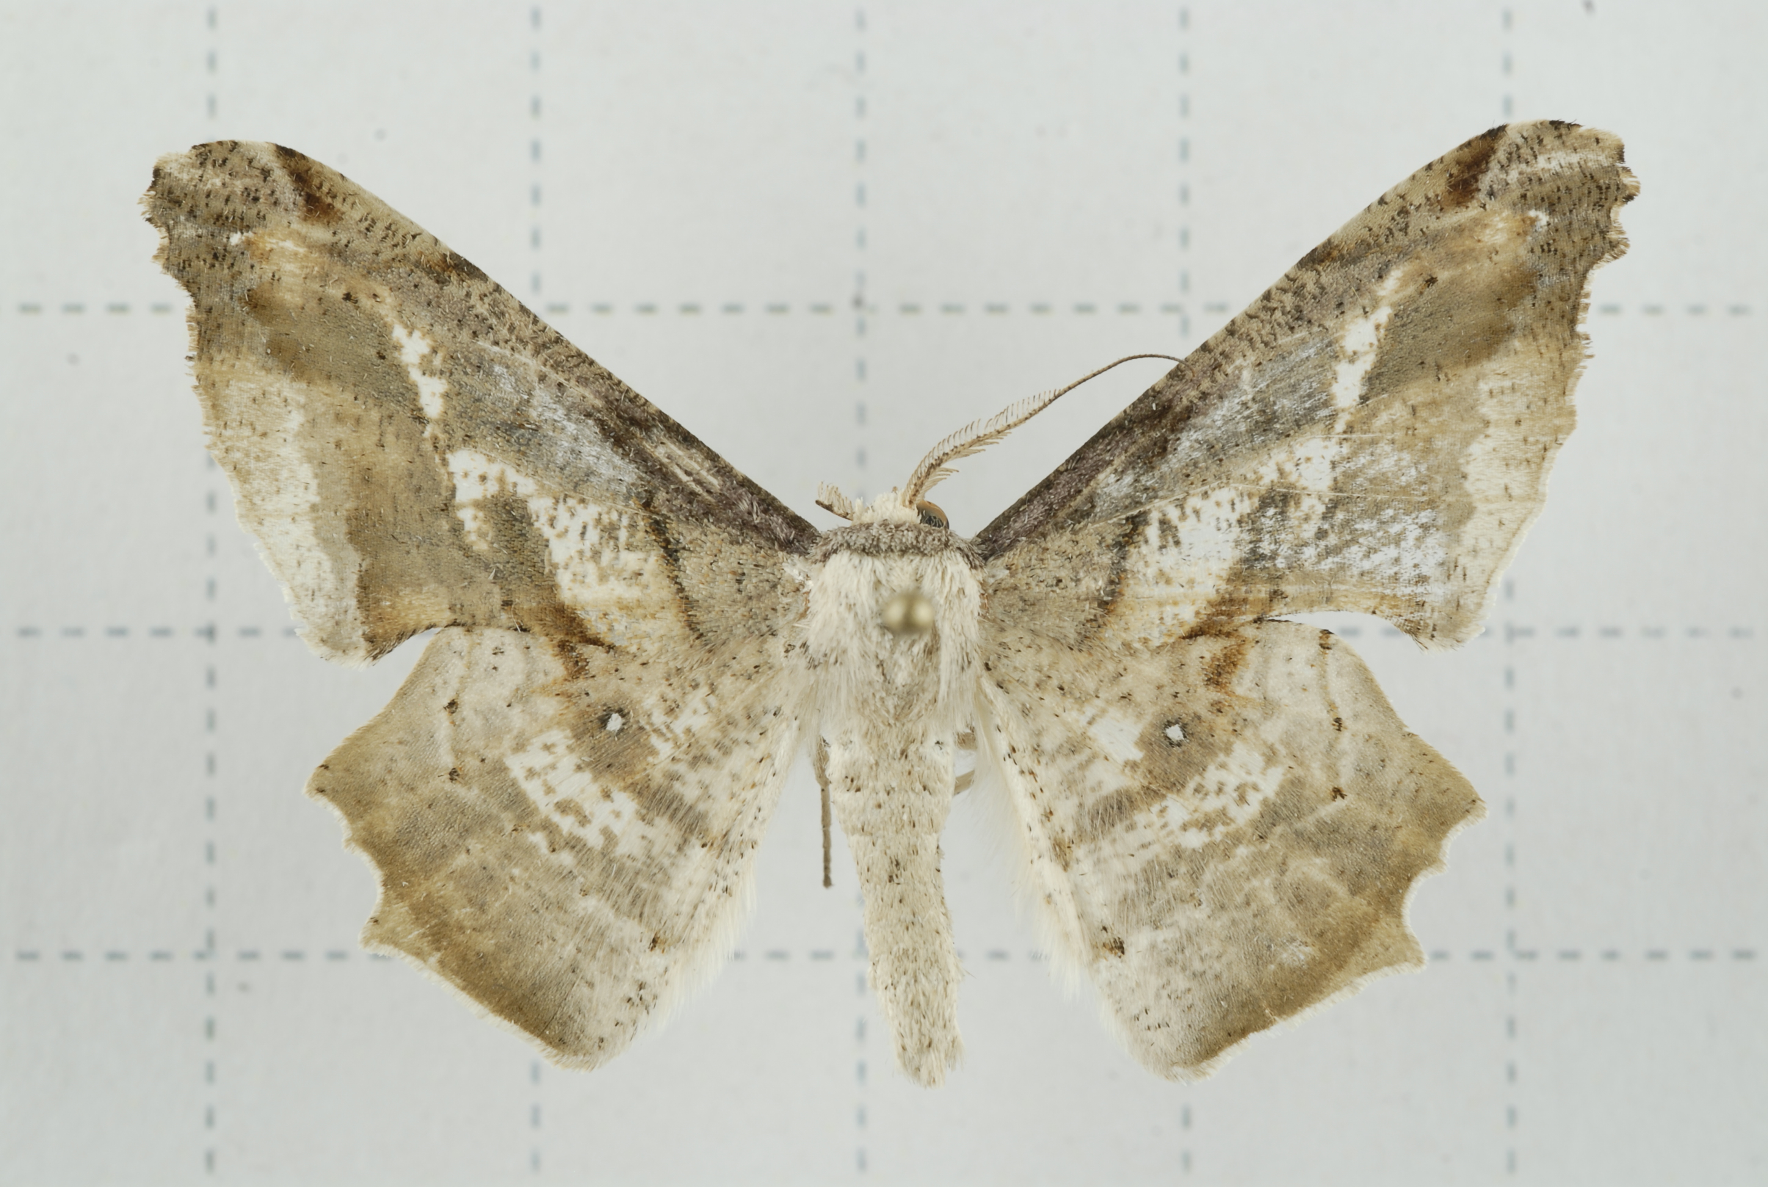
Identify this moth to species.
Gonodontis pallida
